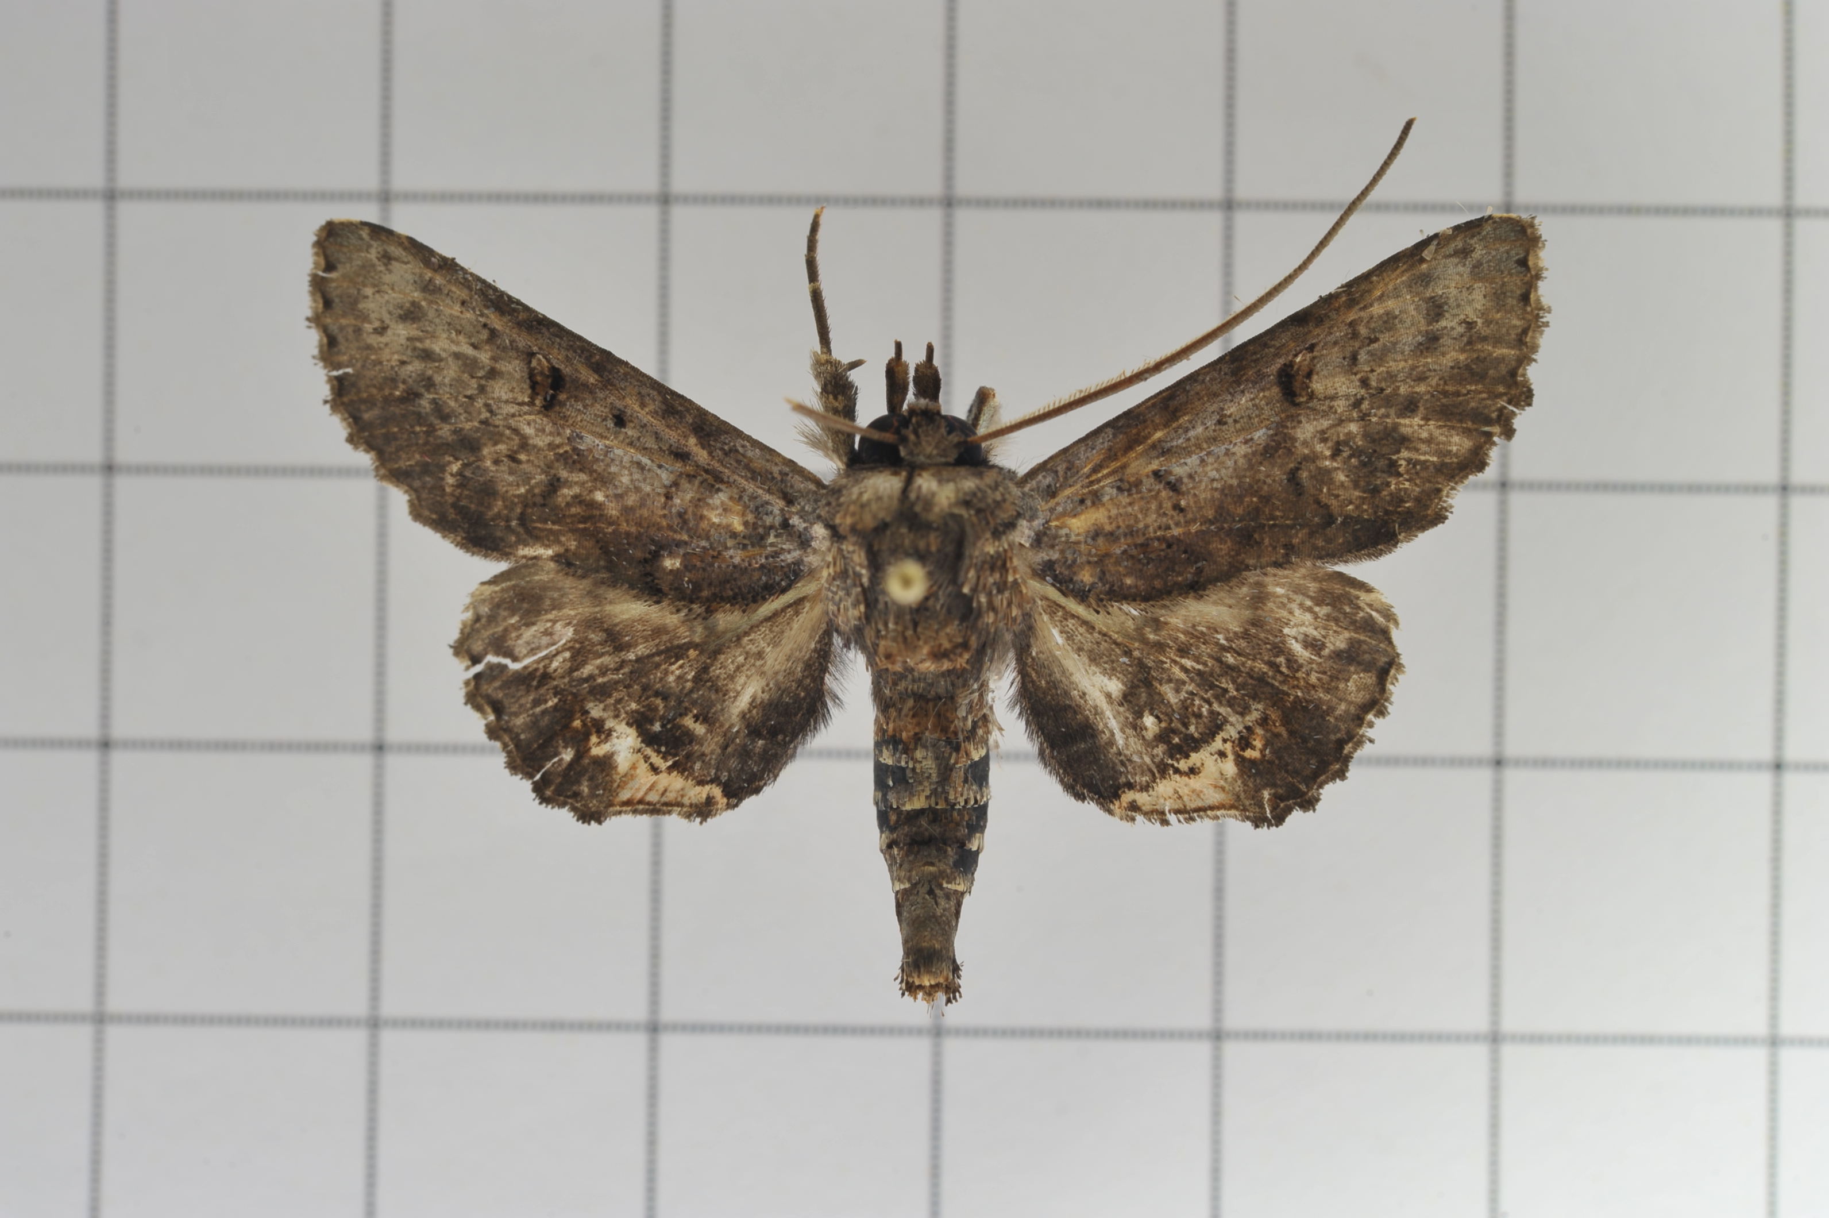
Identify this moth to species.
Anuga supraconstricta
